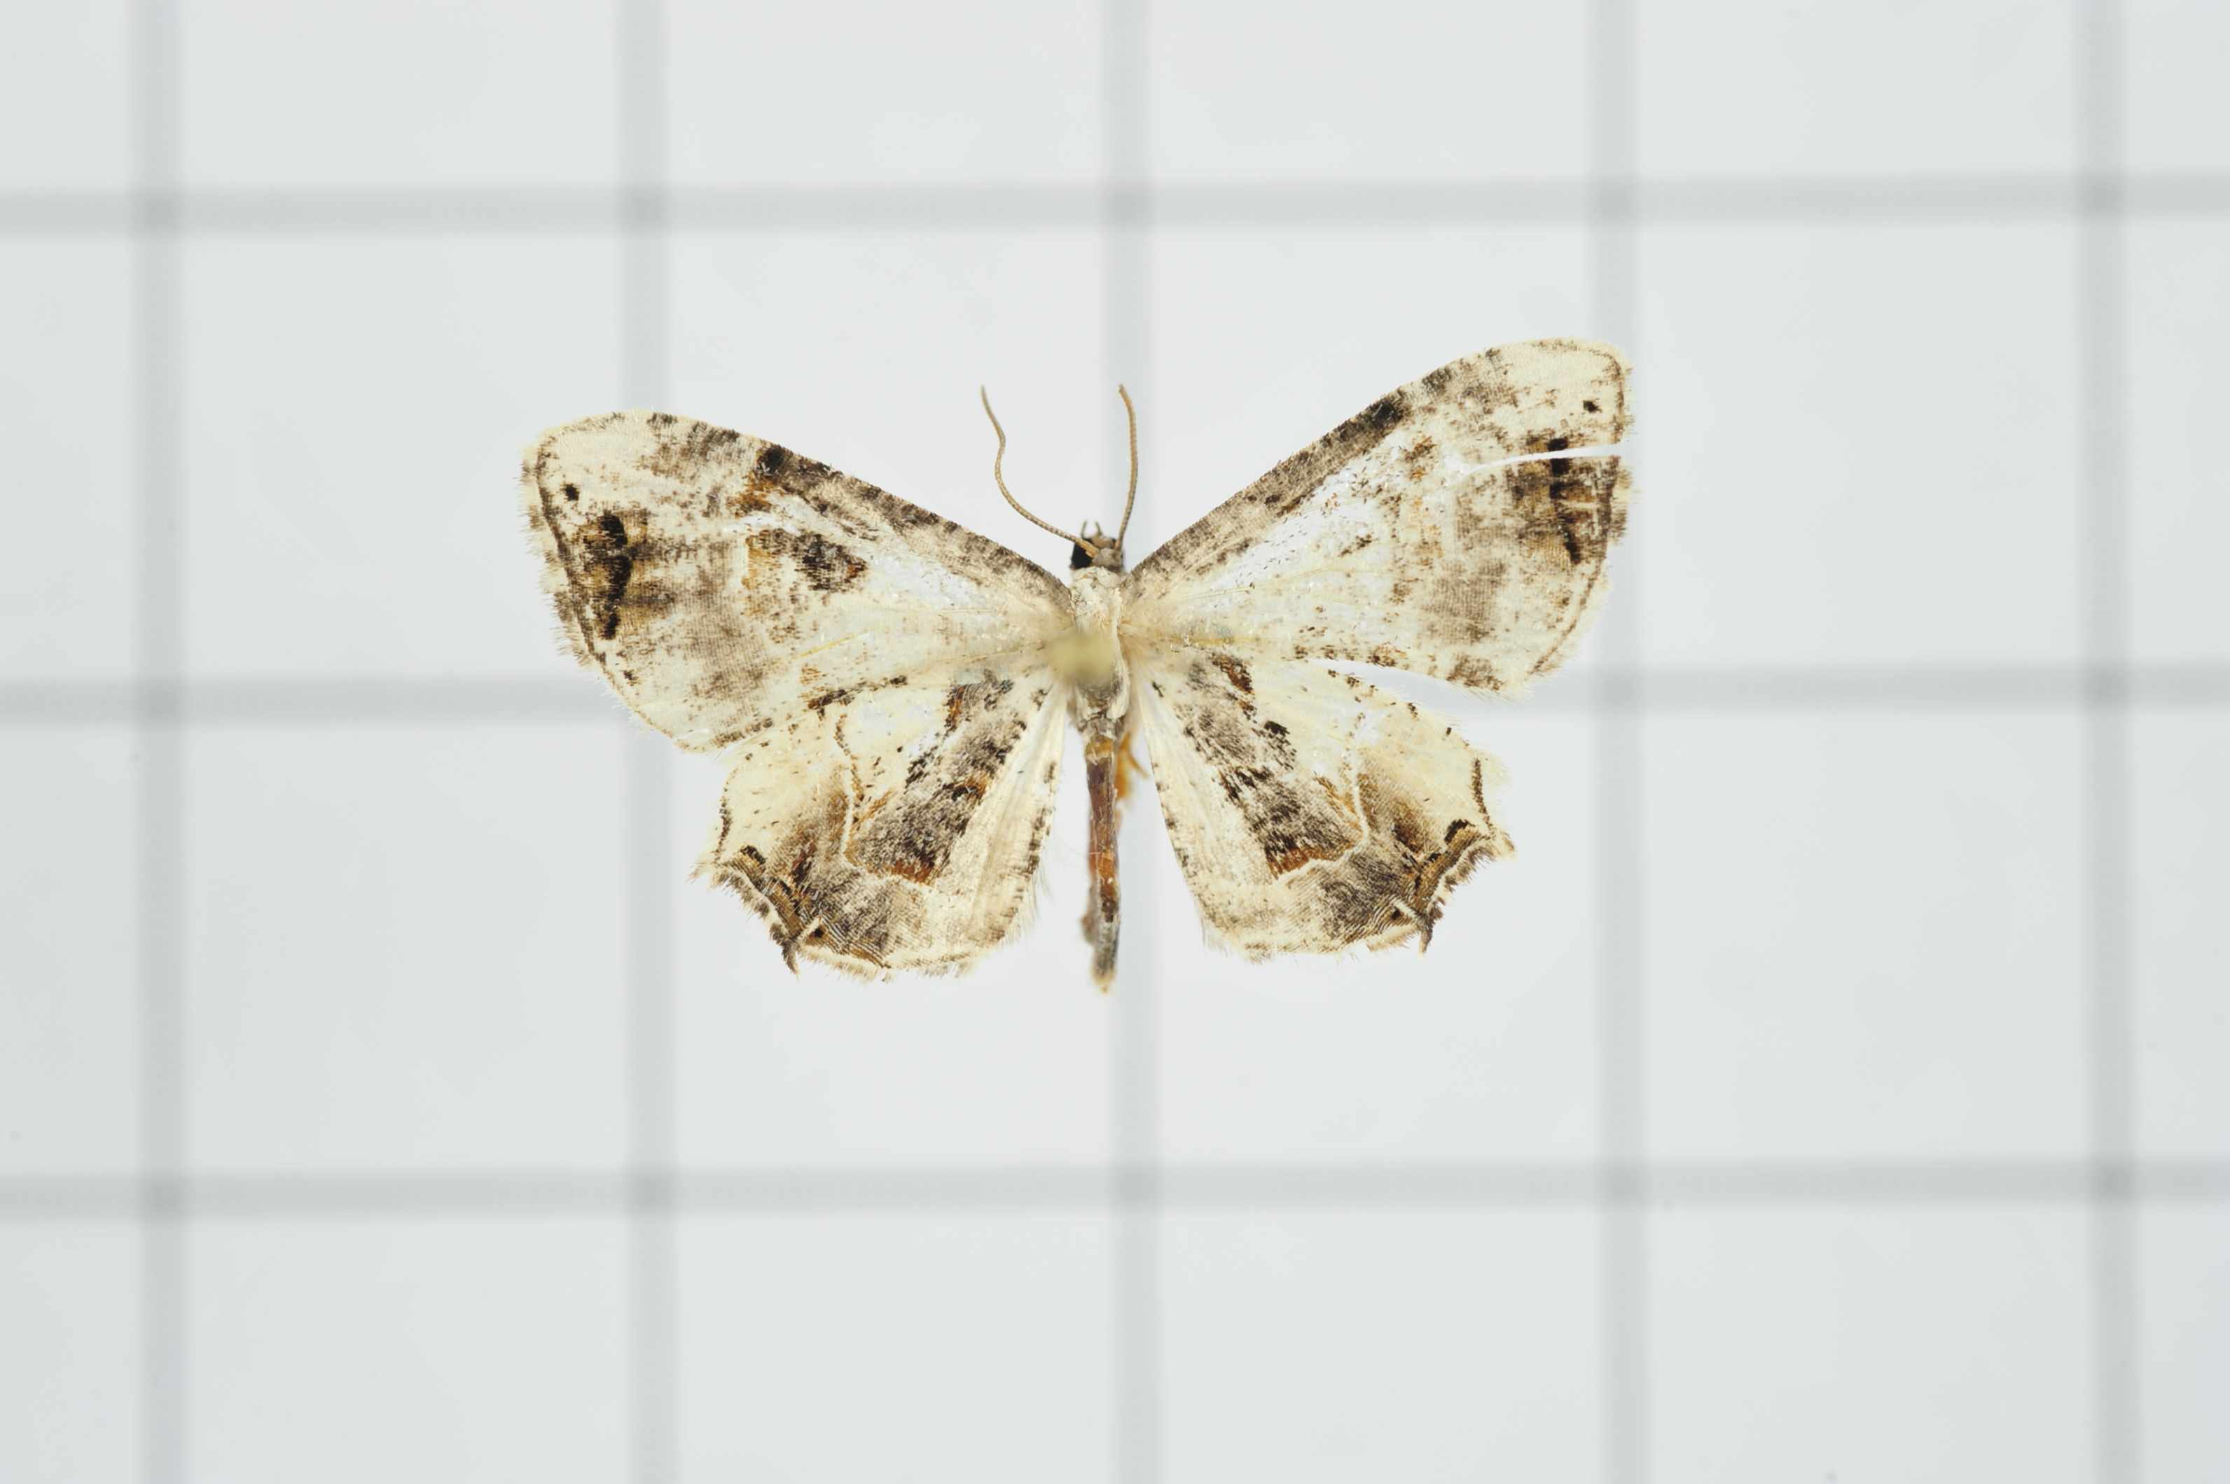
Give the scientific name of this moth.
Oroplema plagifera
